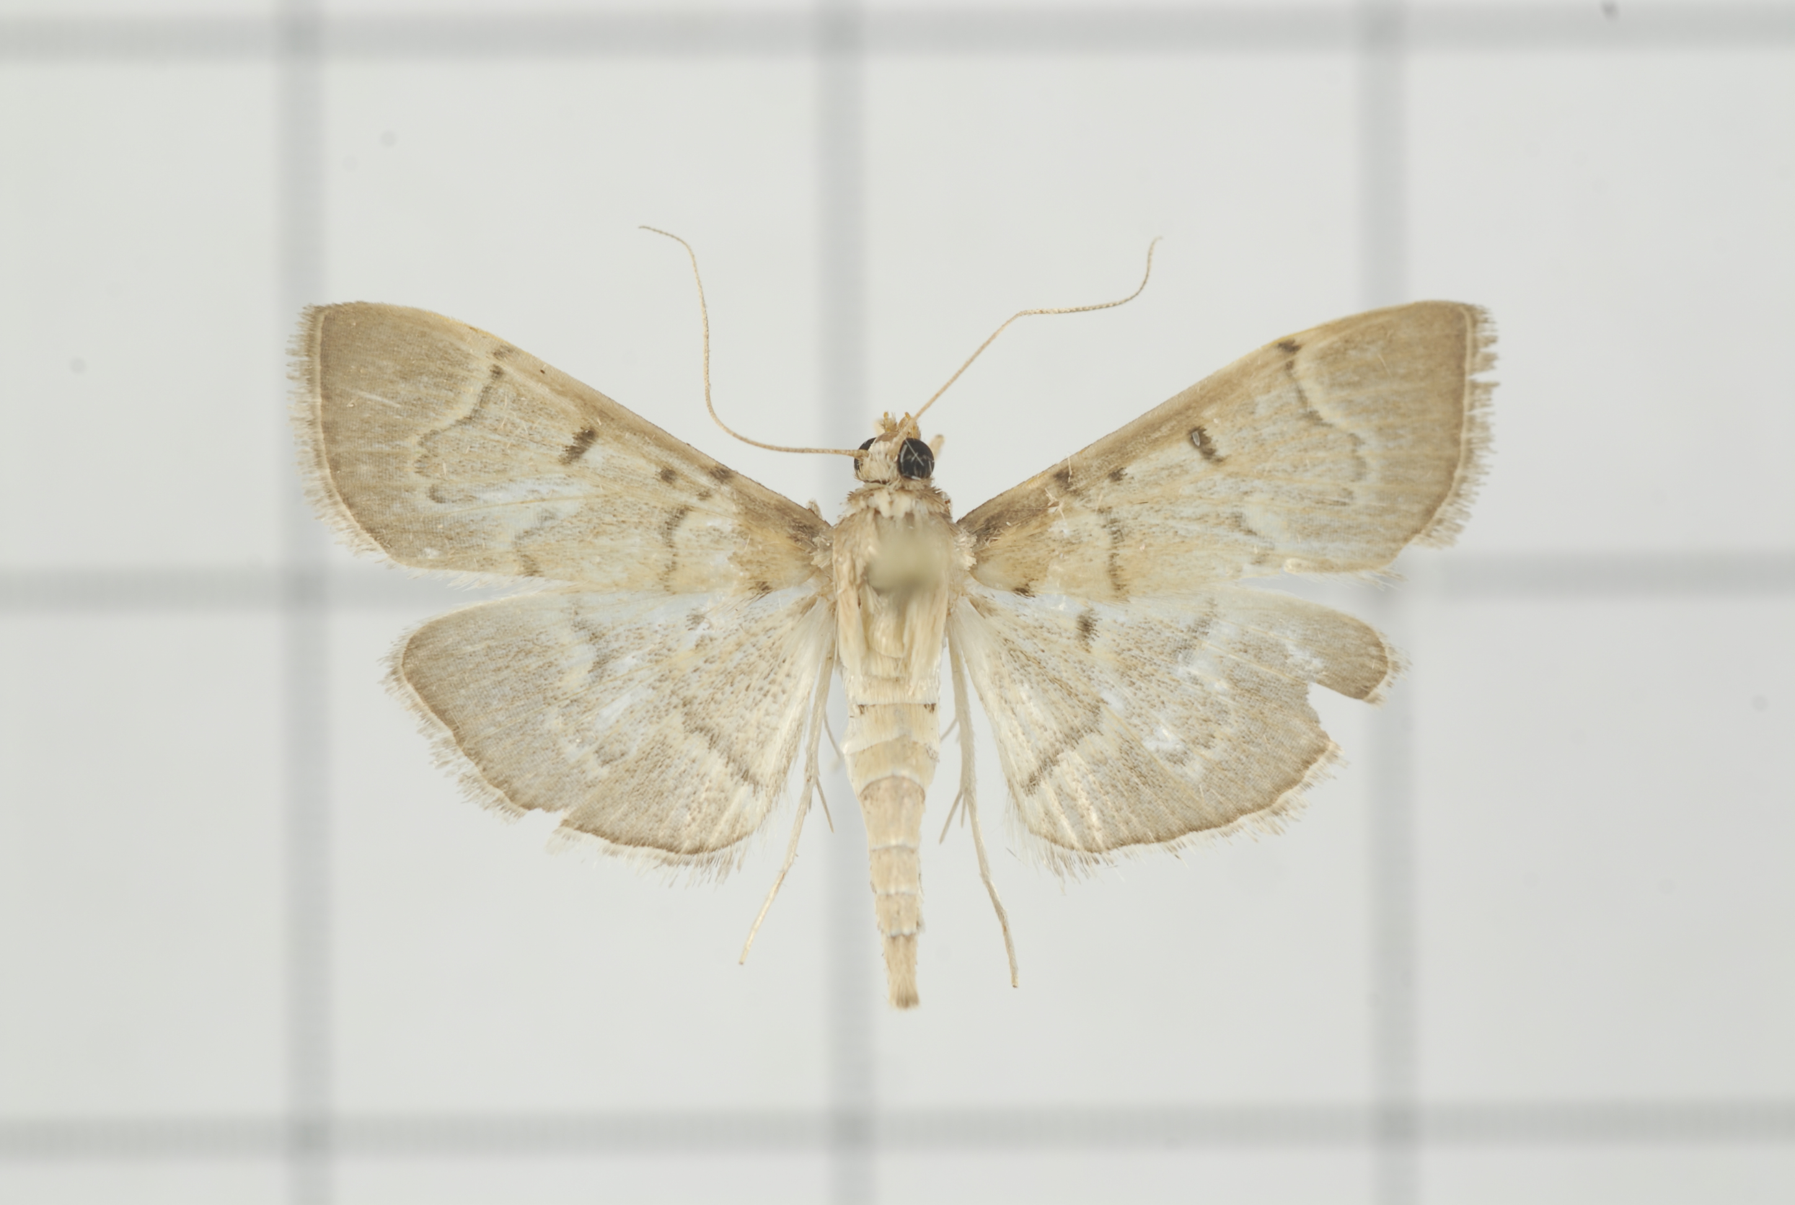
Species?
Herpetogramma rude
